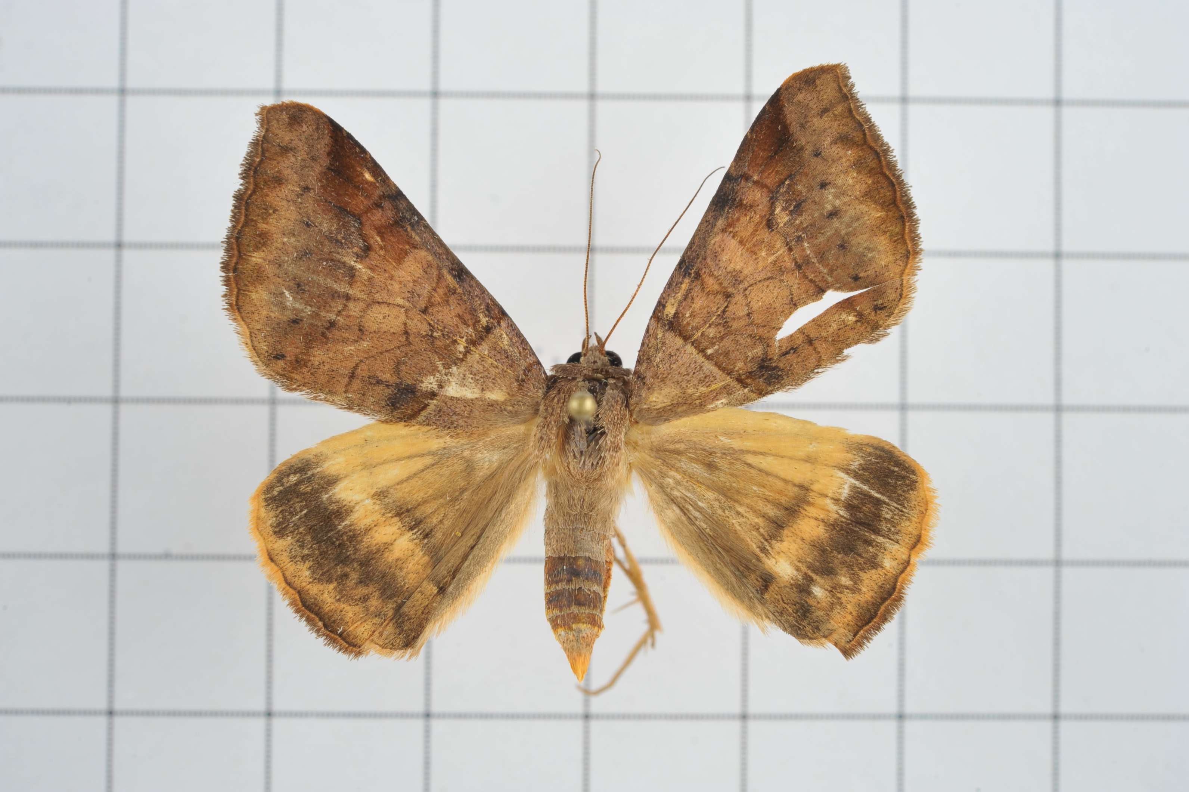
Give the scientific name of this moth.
Mocis undata
